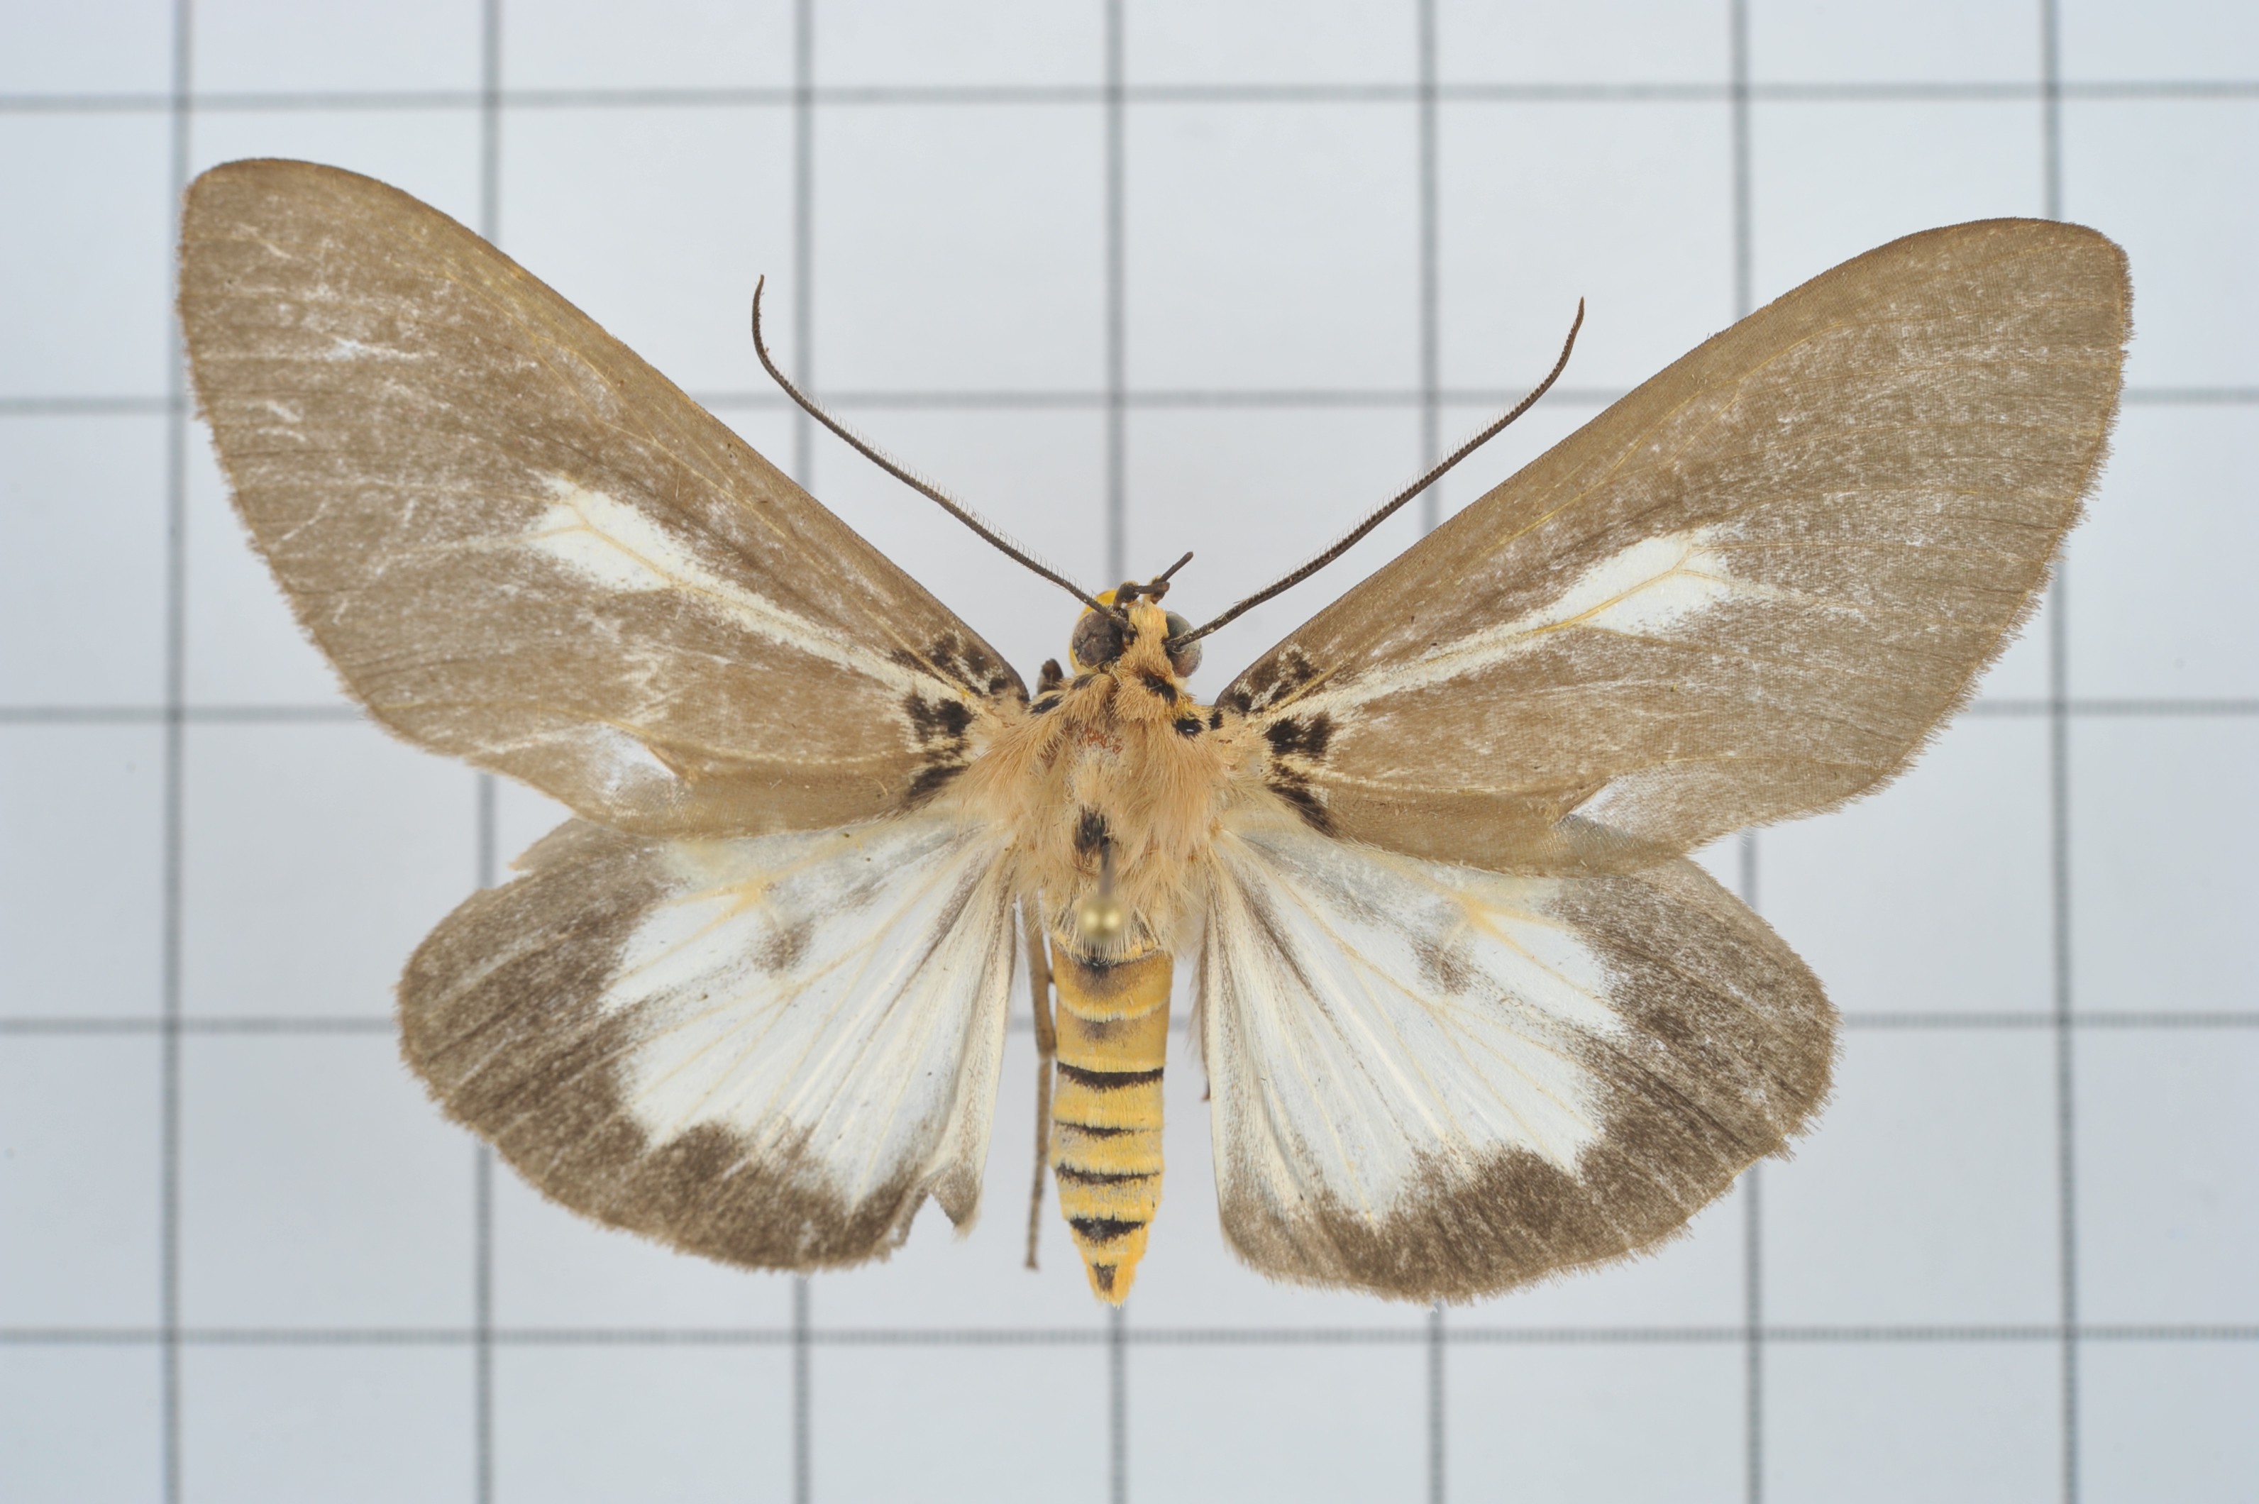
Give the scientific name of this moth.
Asota heliconia zebrina
